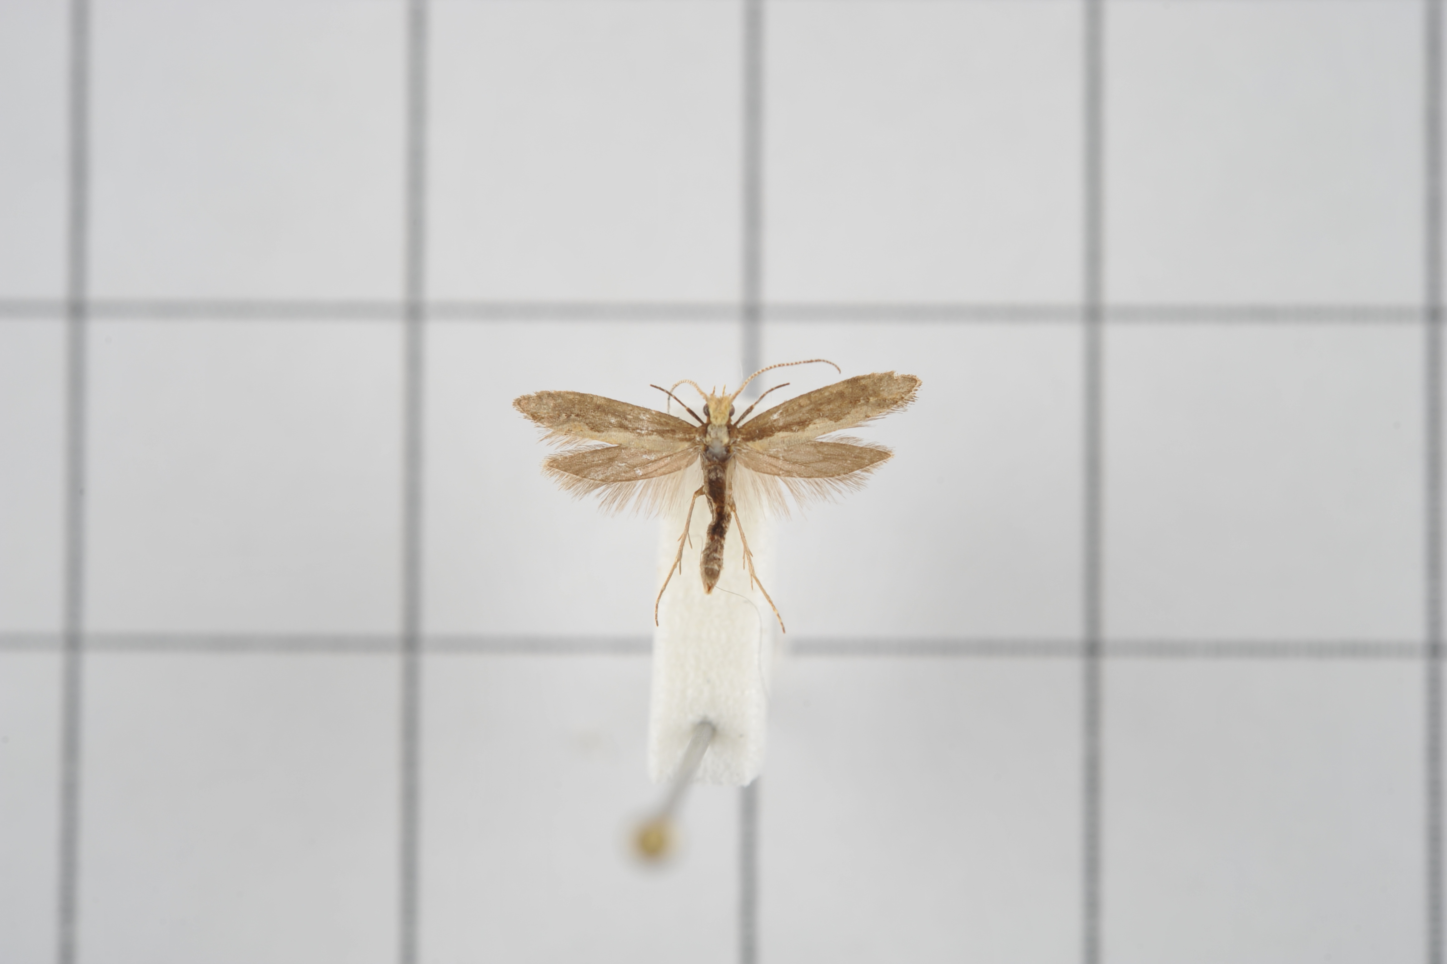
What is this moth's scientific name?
Plutella xylostella
